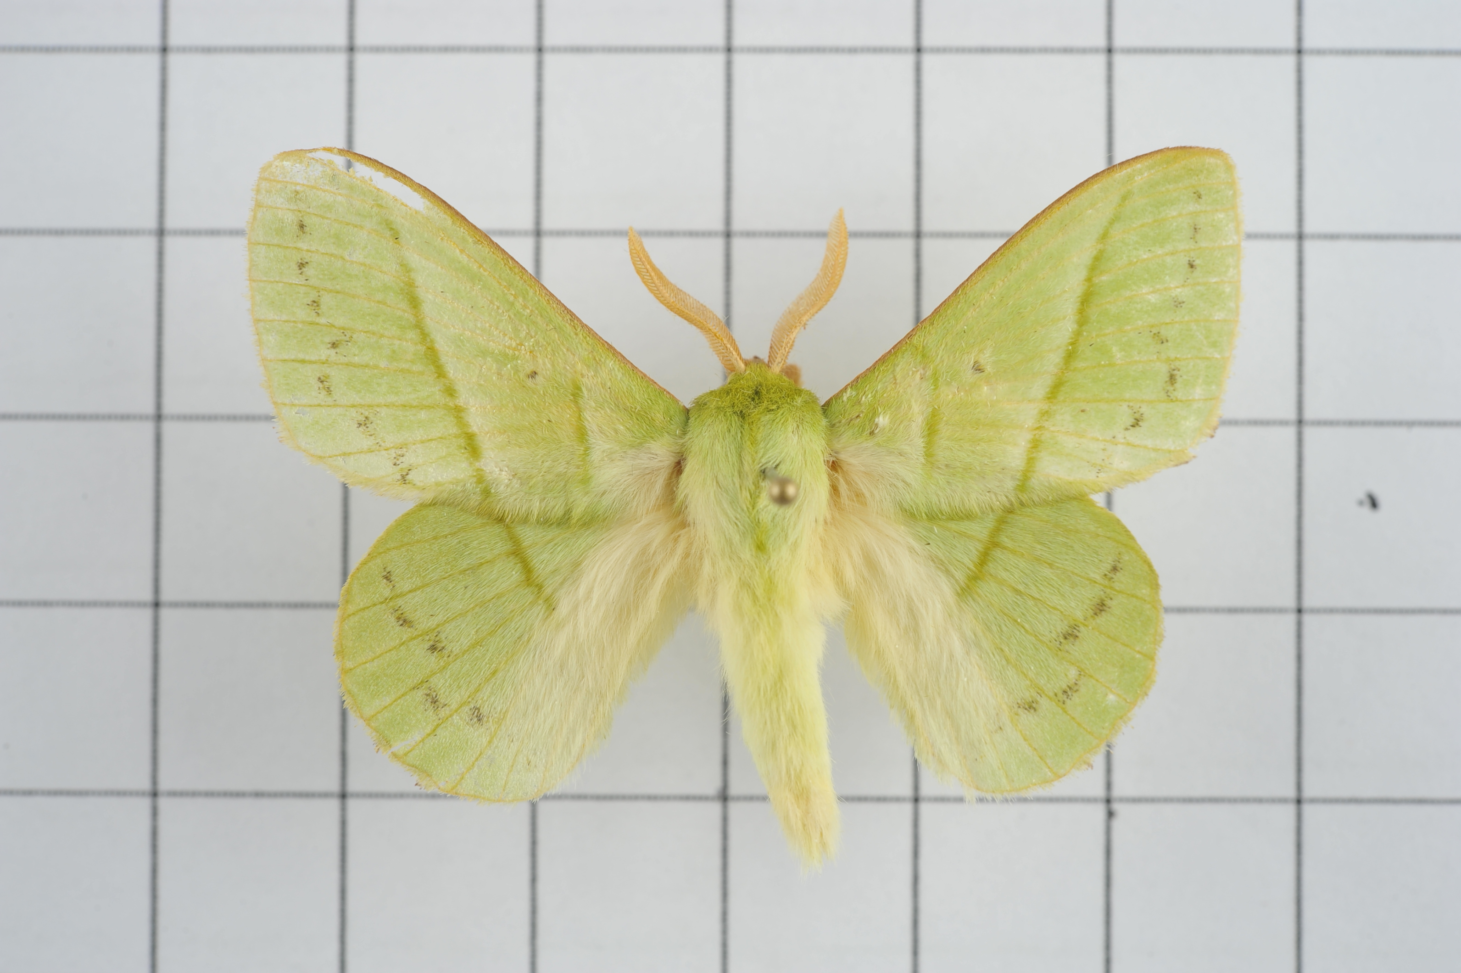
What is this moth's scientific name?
Trabala vishnou guttata
